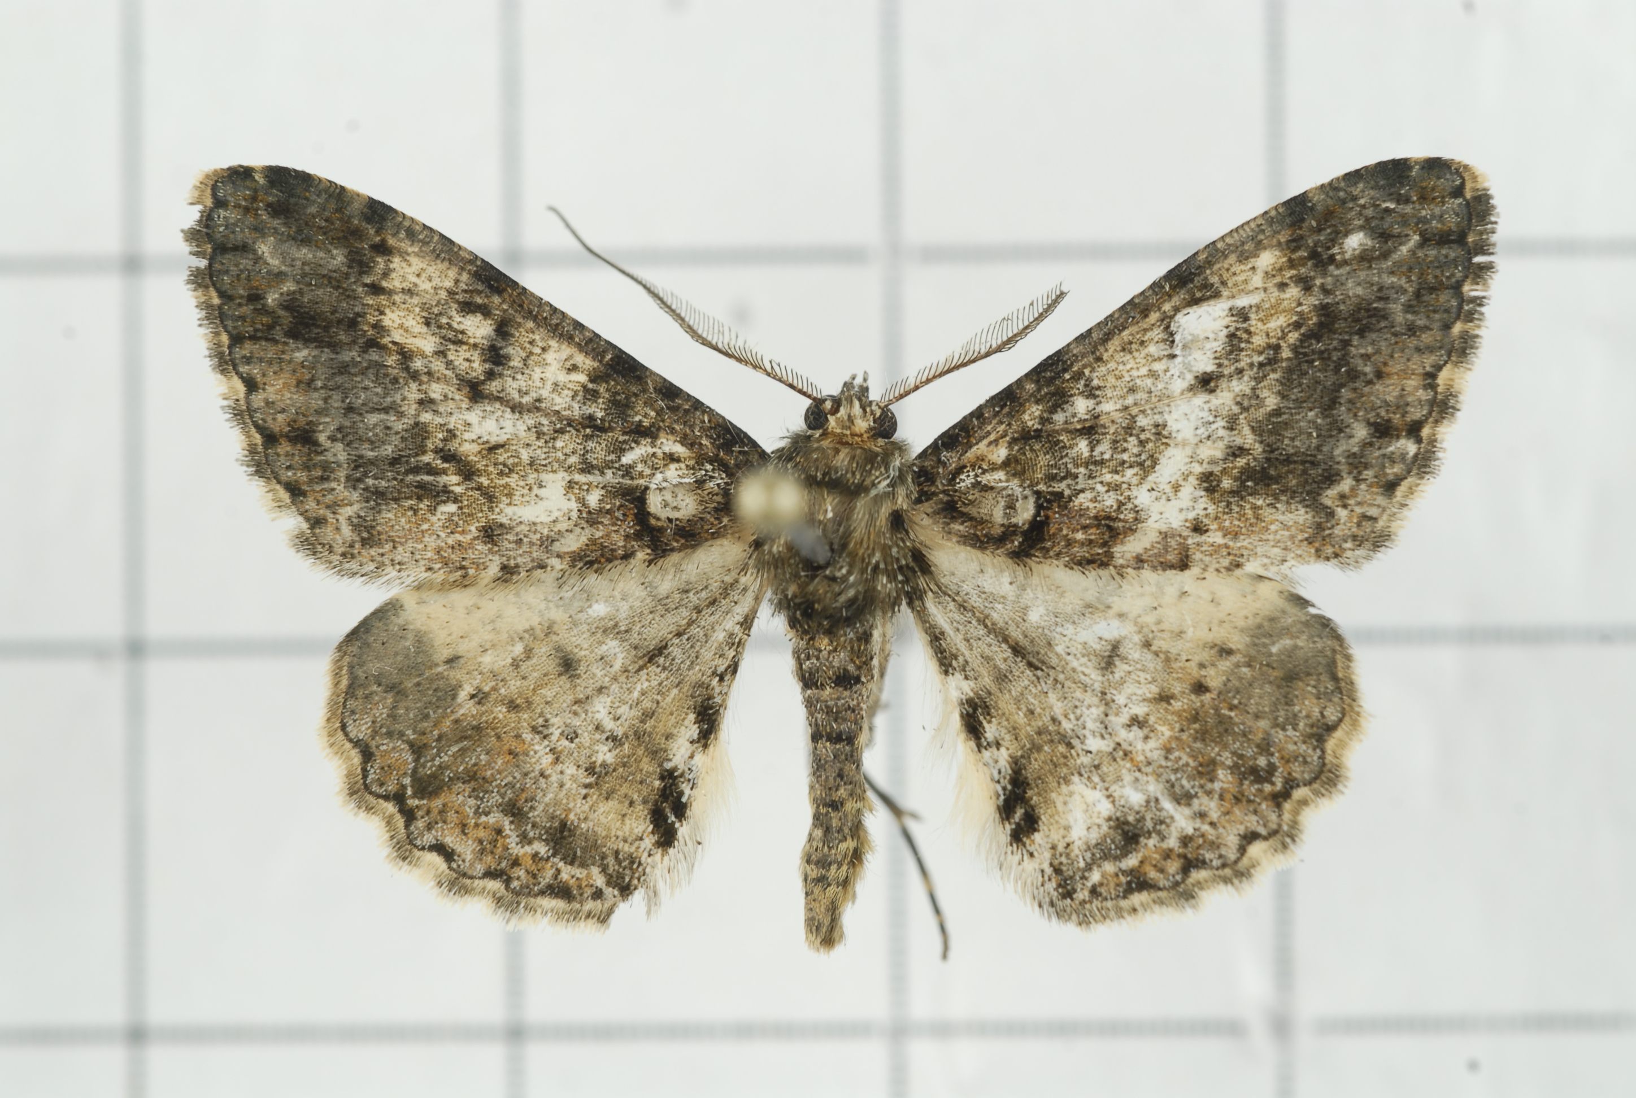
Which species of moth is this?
Alcis taiwanovariegata
